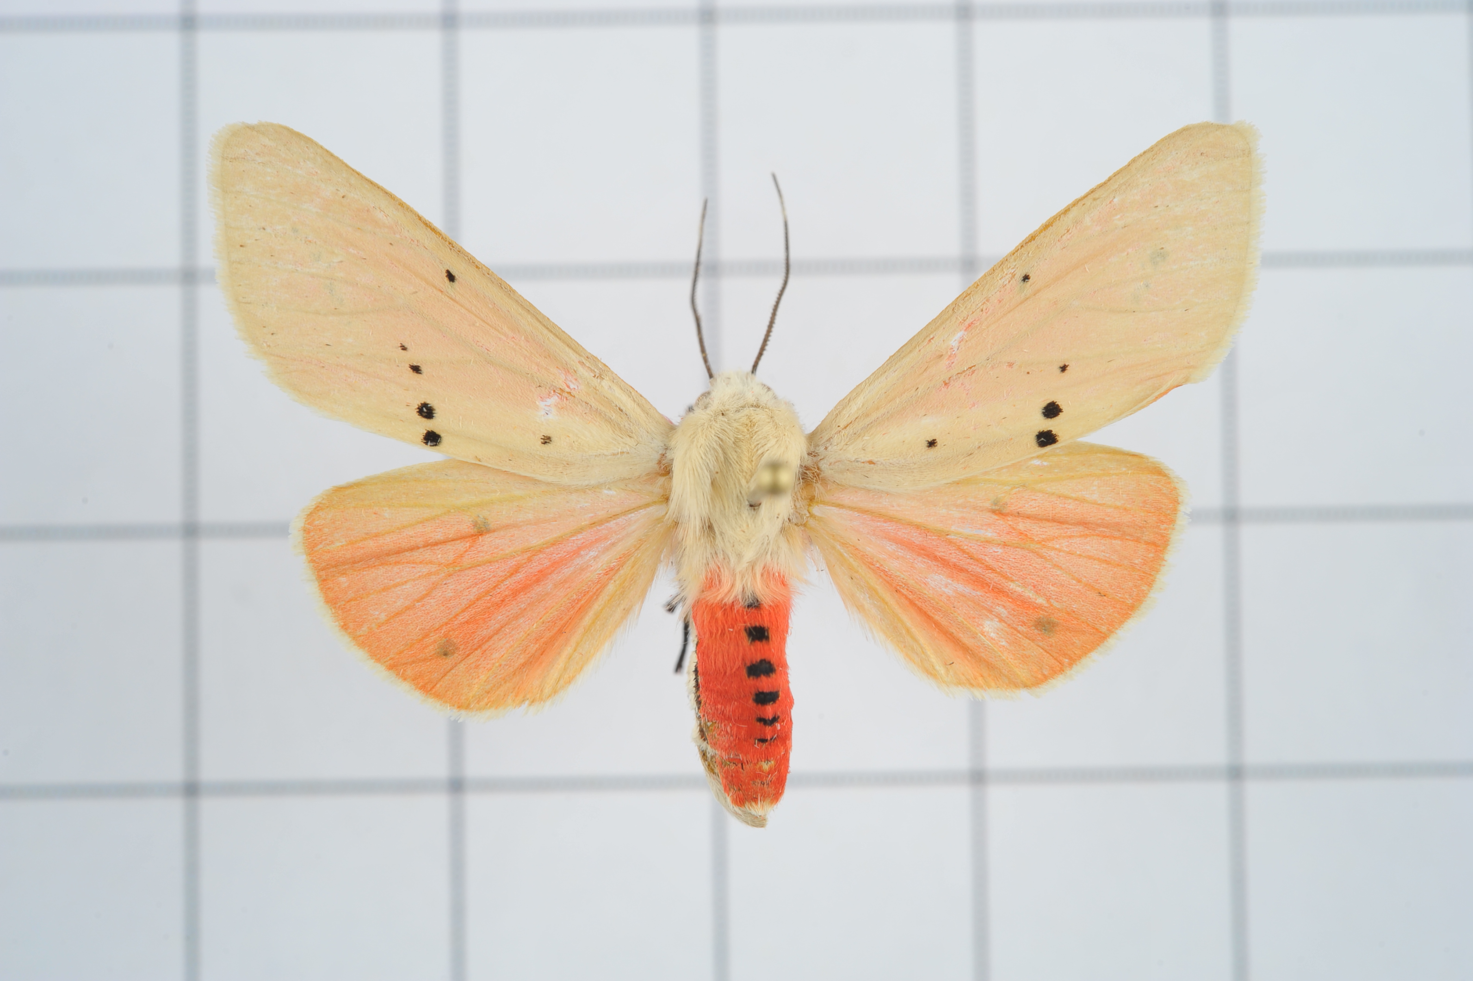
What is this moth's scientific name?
Spilarctia subcarnea
